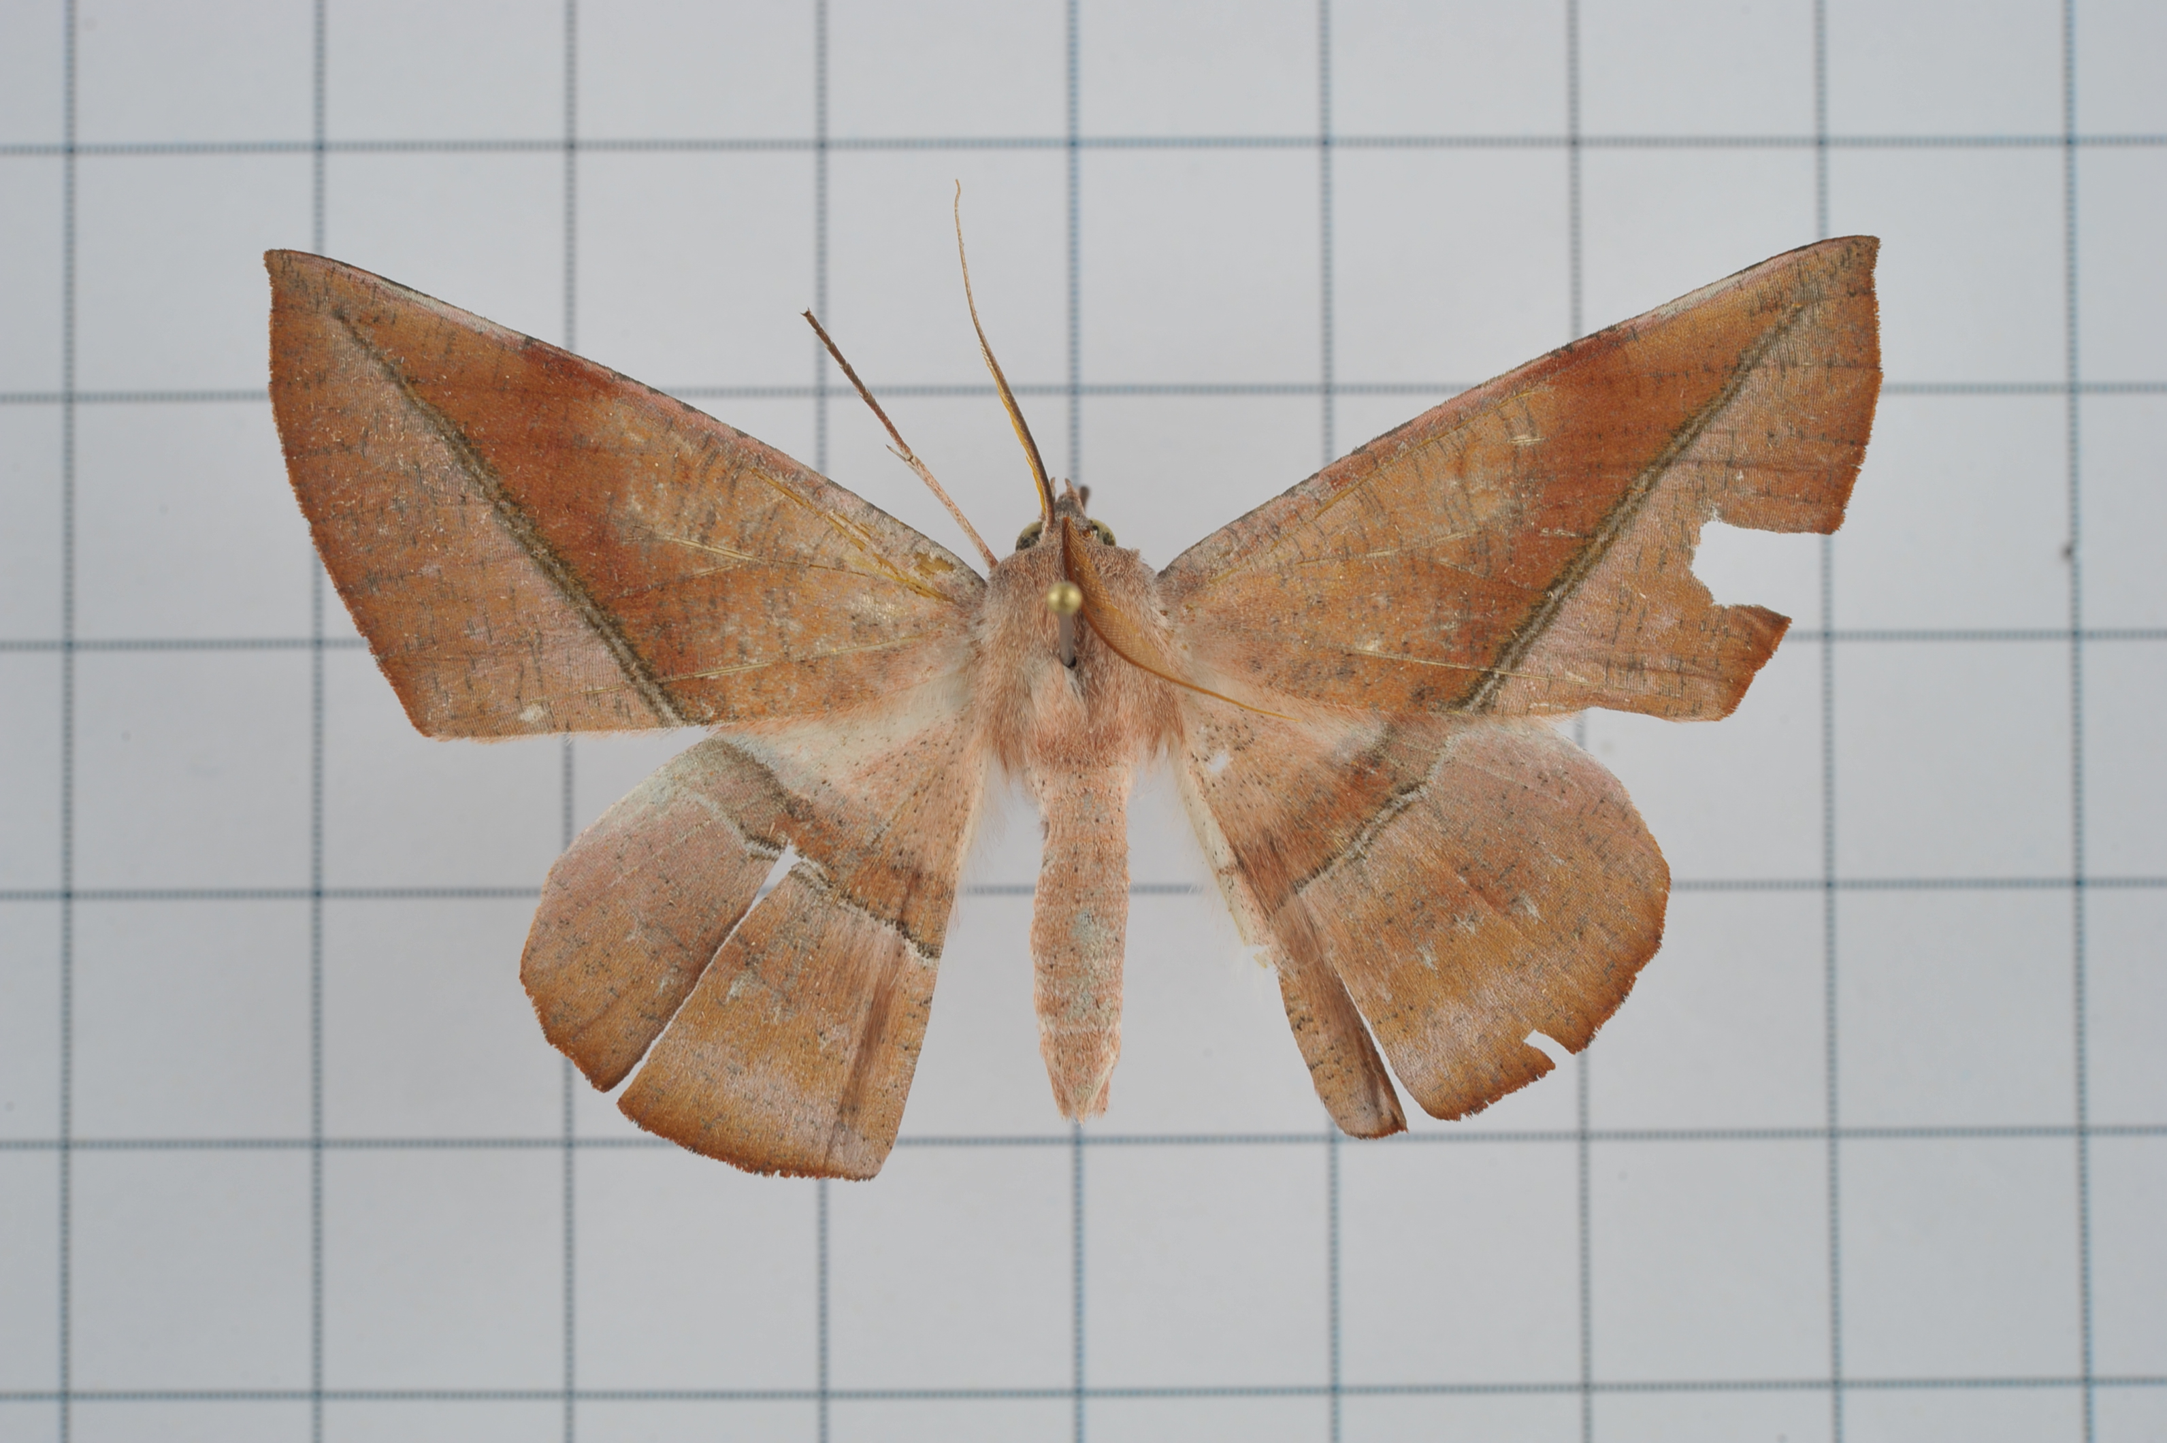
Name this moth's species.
Sarcinodes yayeyamana
